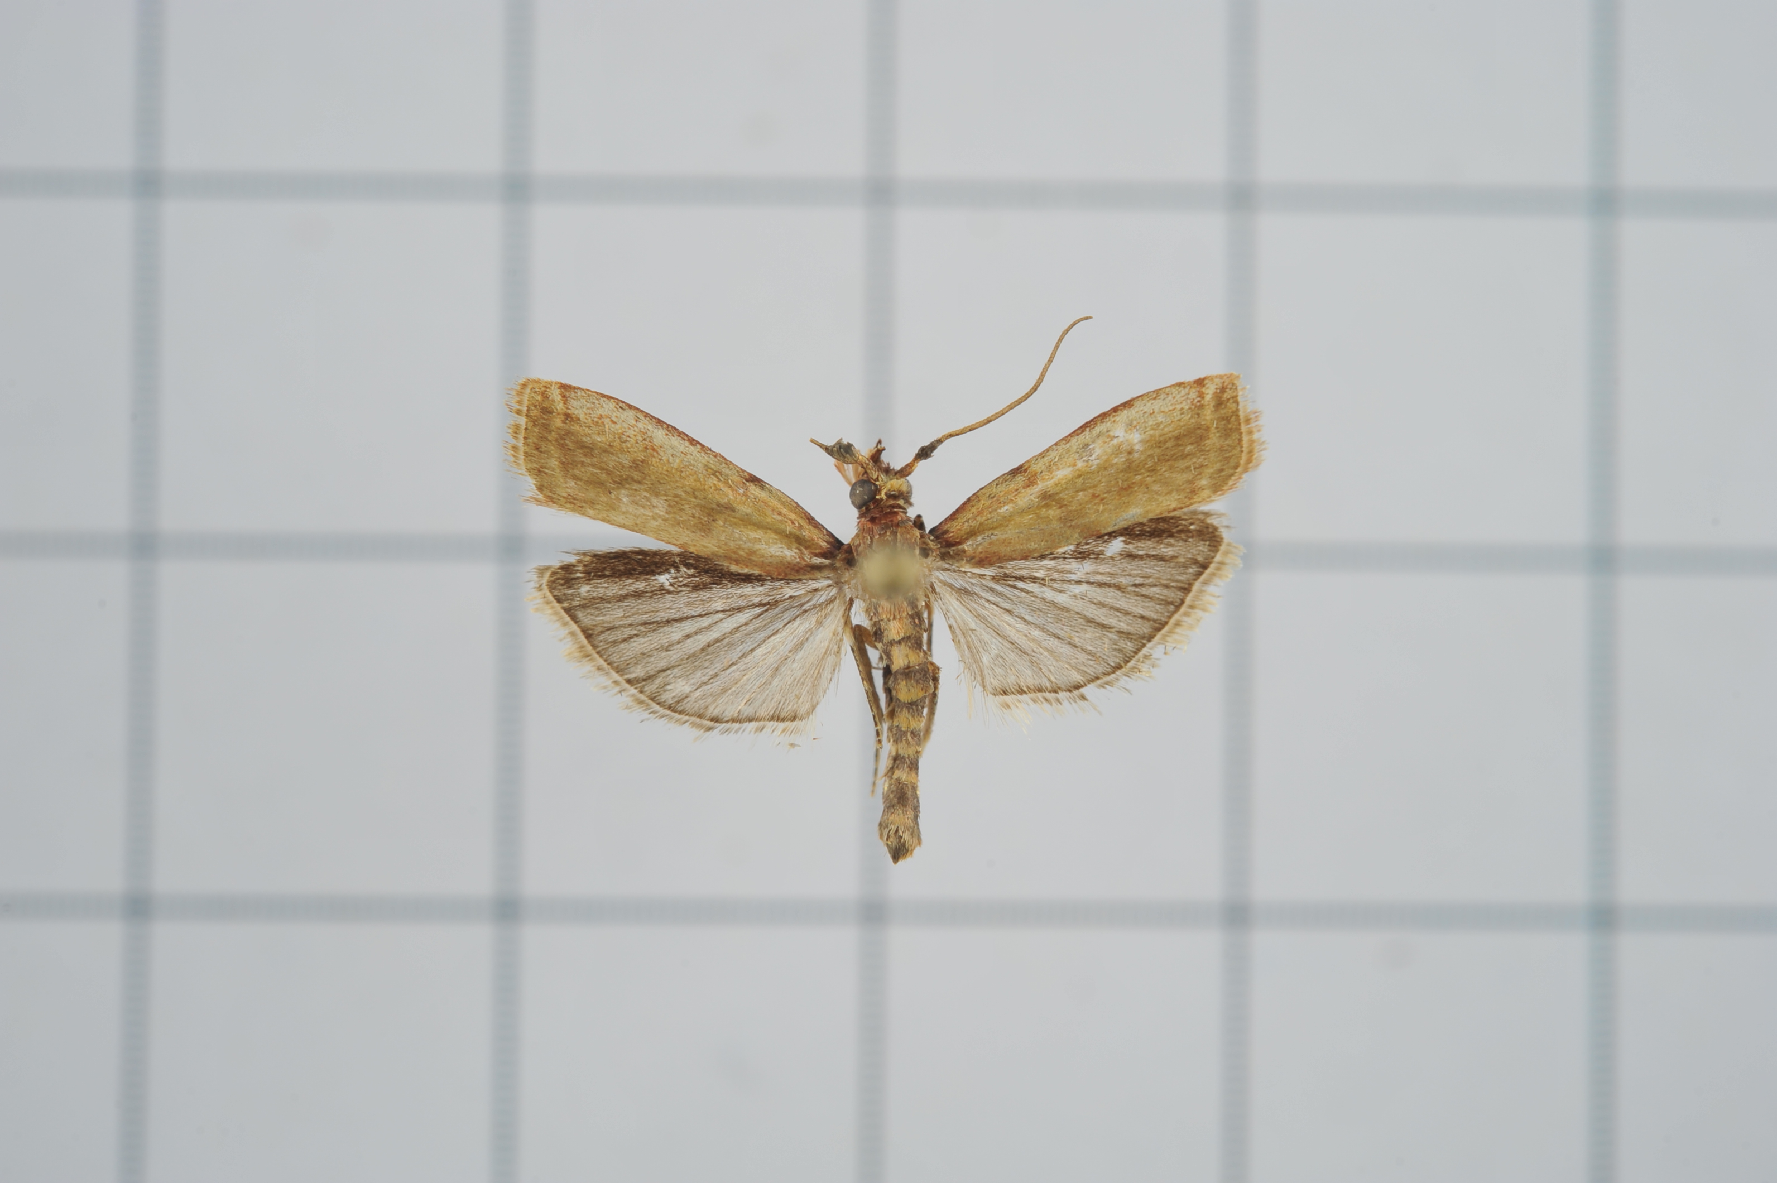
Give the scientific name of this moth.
Volobilis chloropterella
